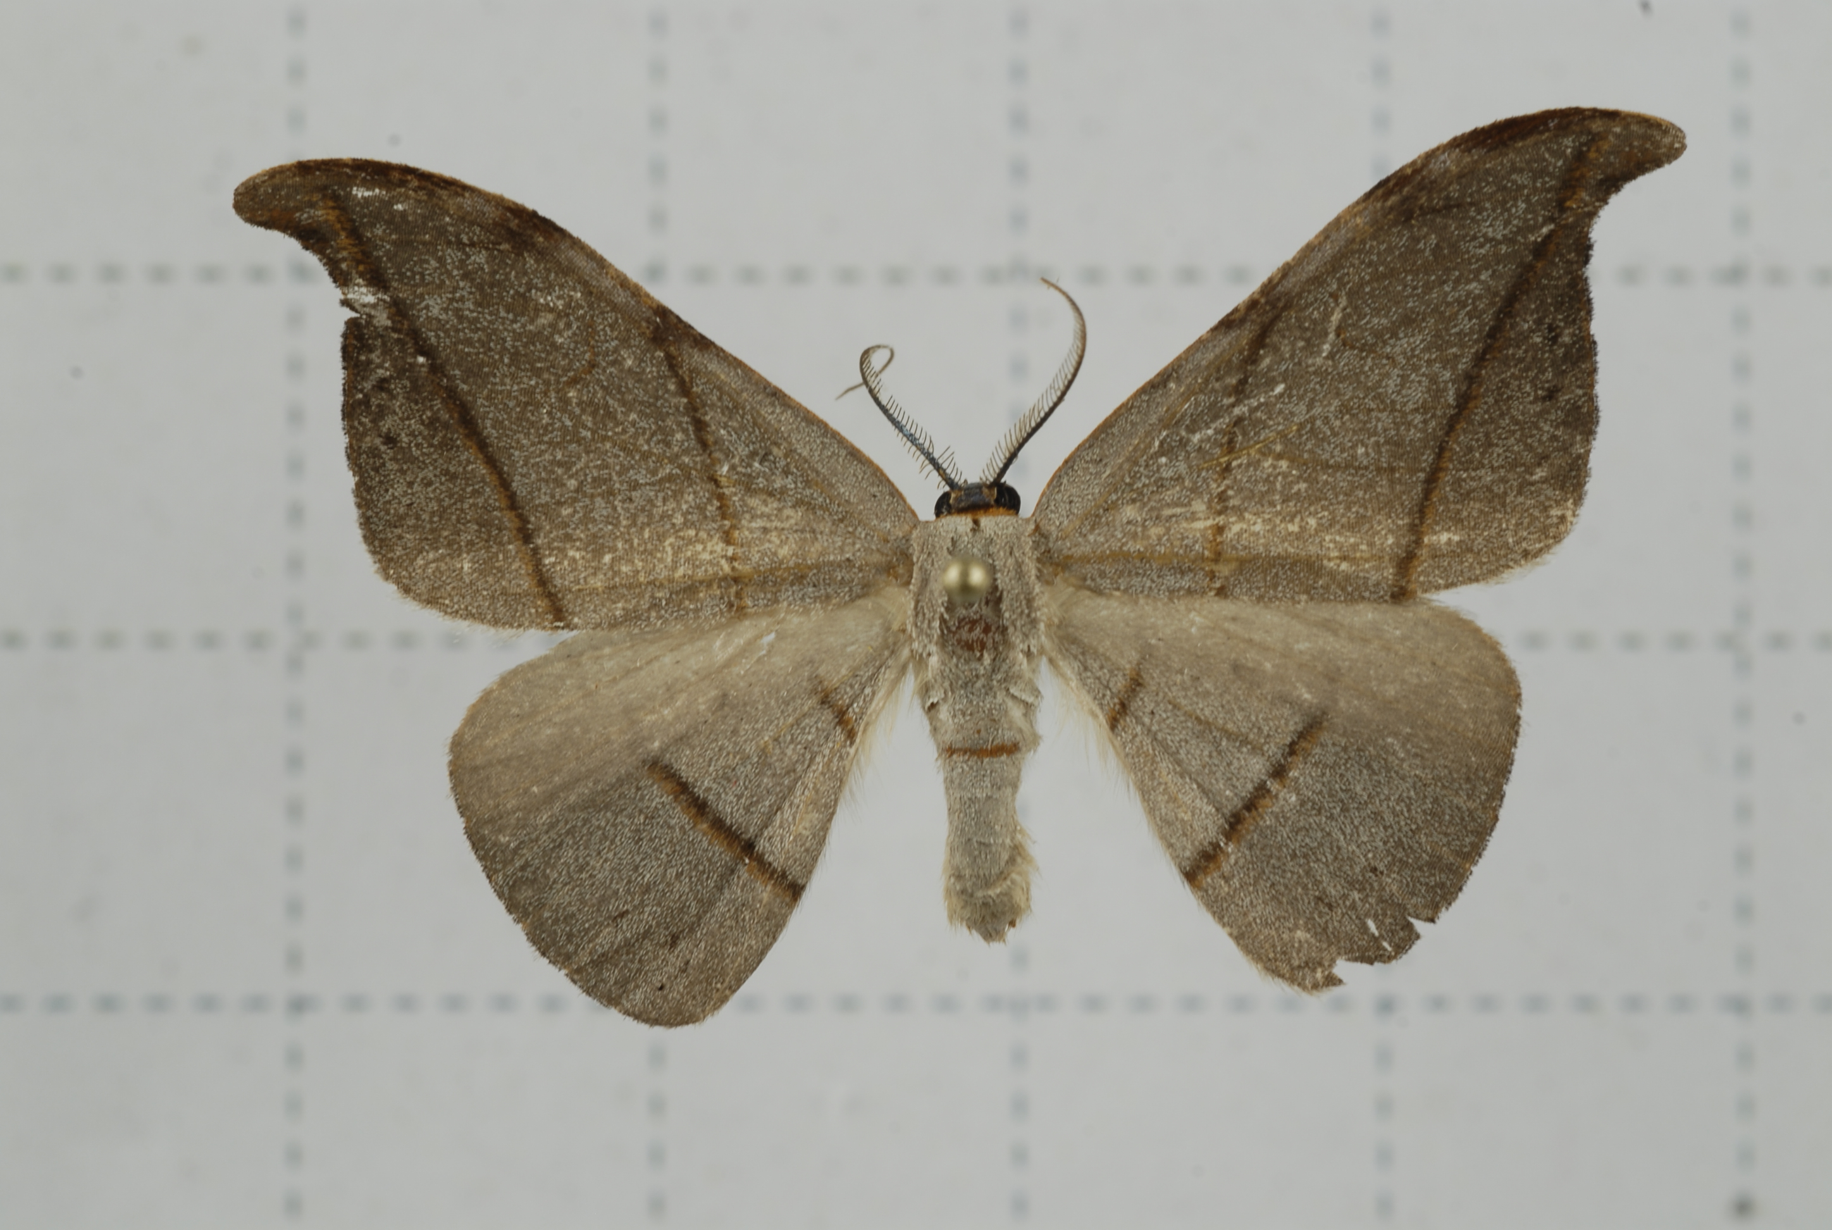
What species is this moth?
Nordstromia semililacina
